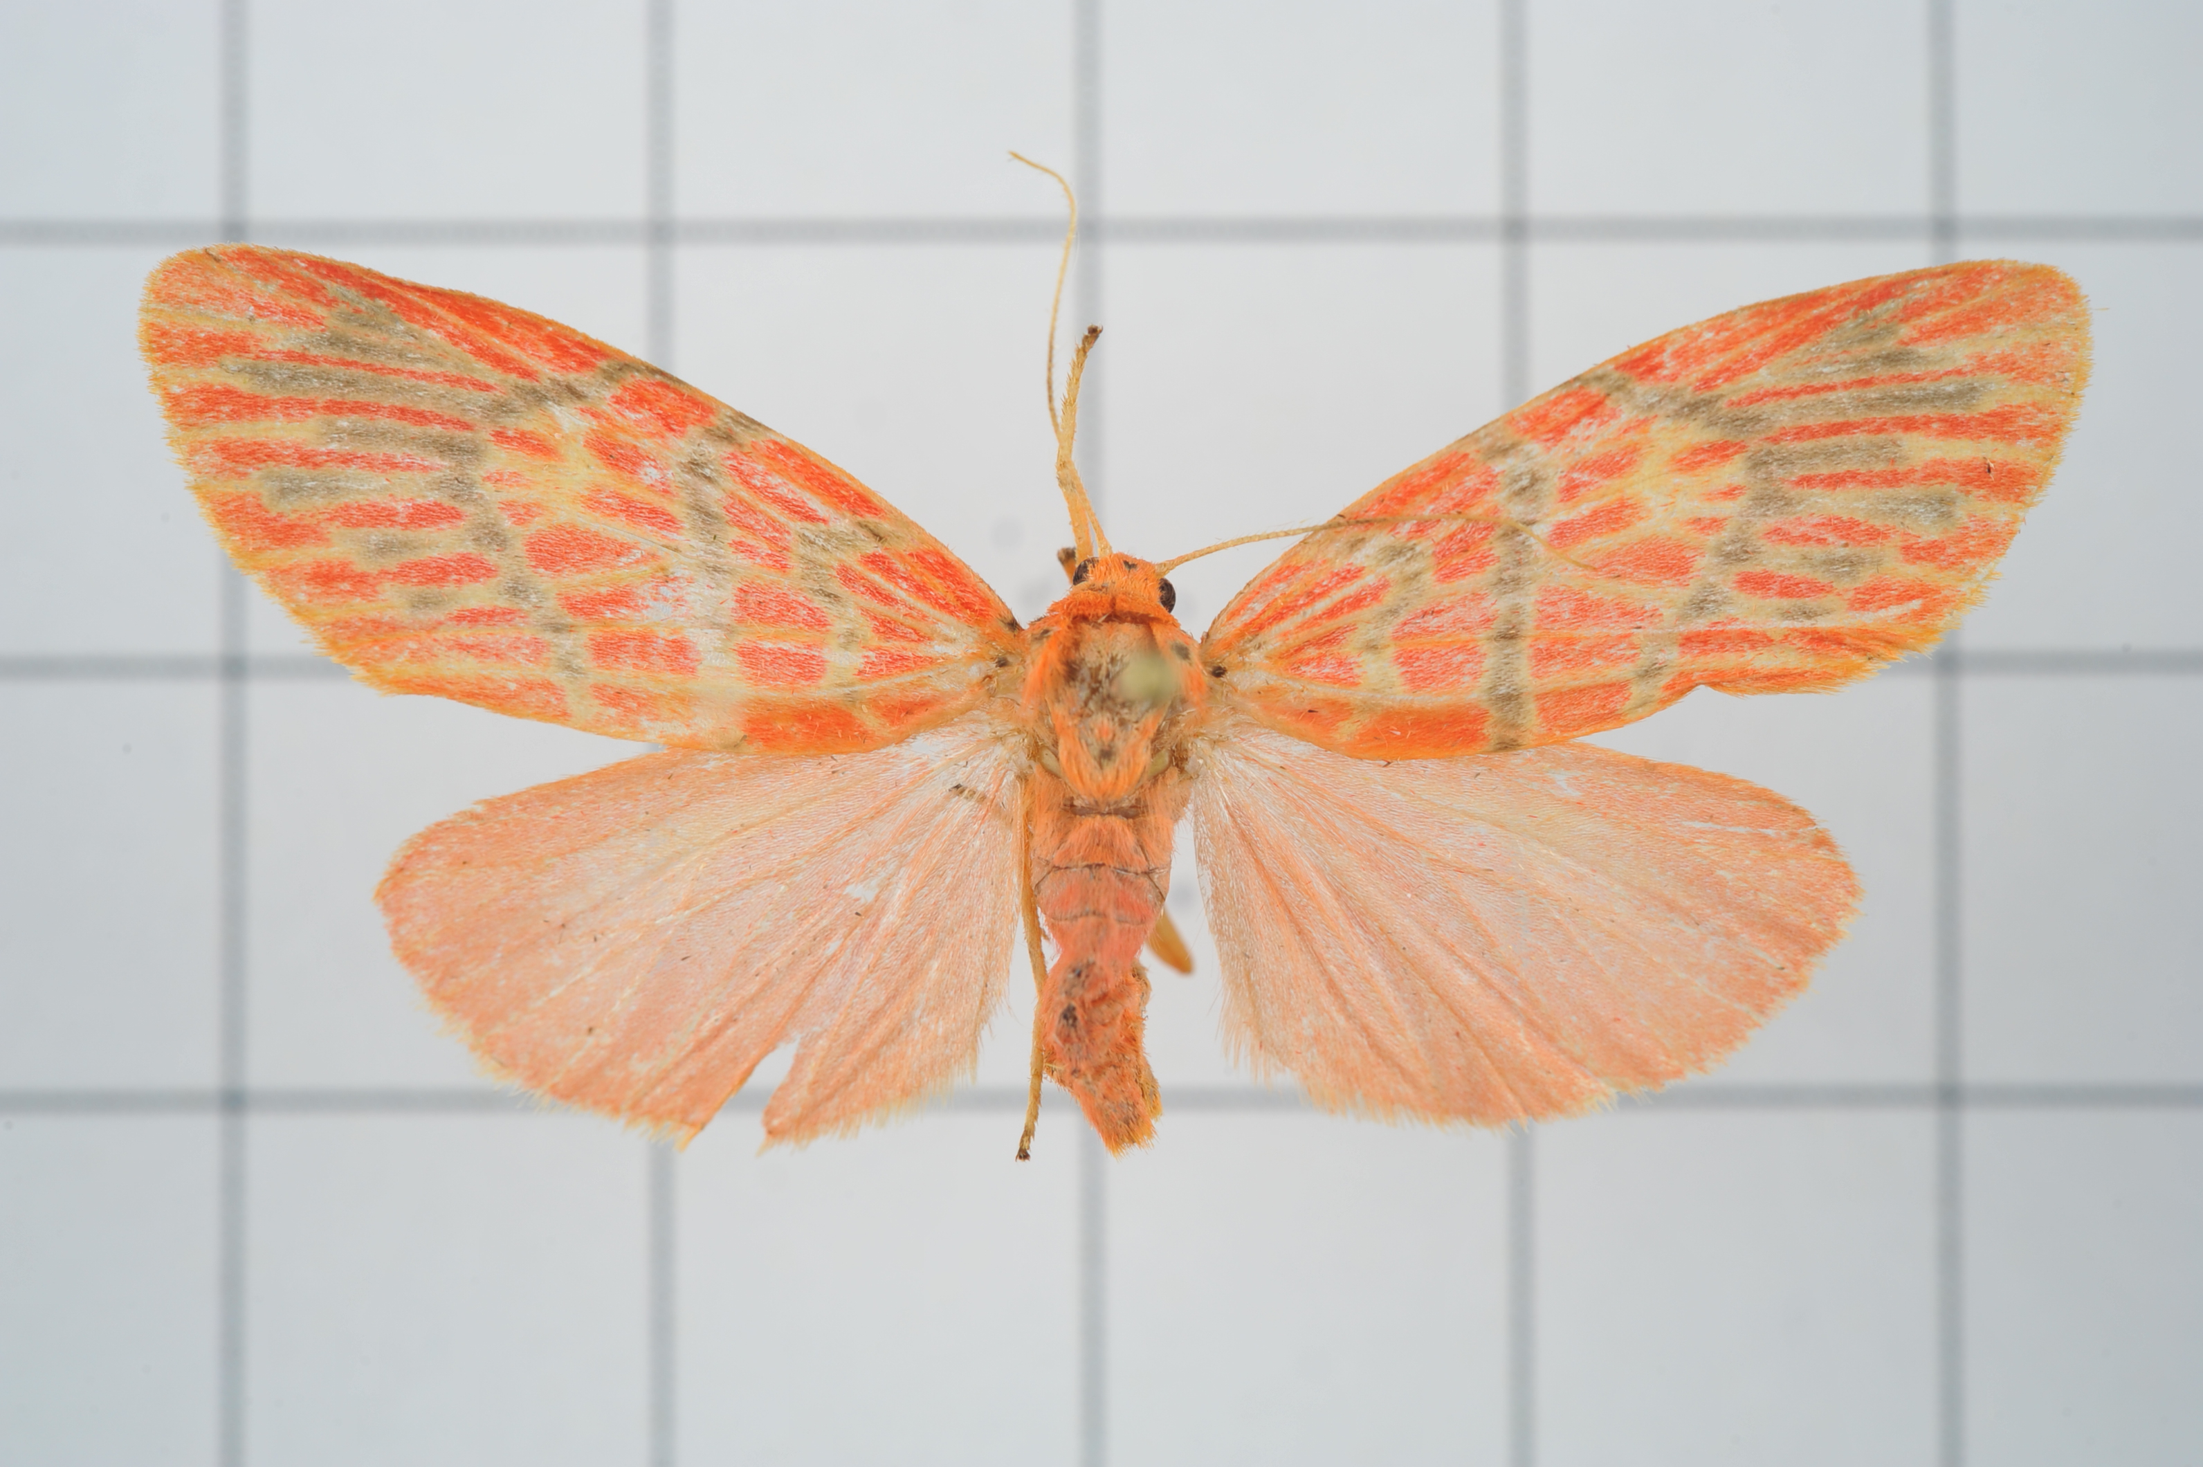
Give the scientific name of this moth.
Barsine sauteri
